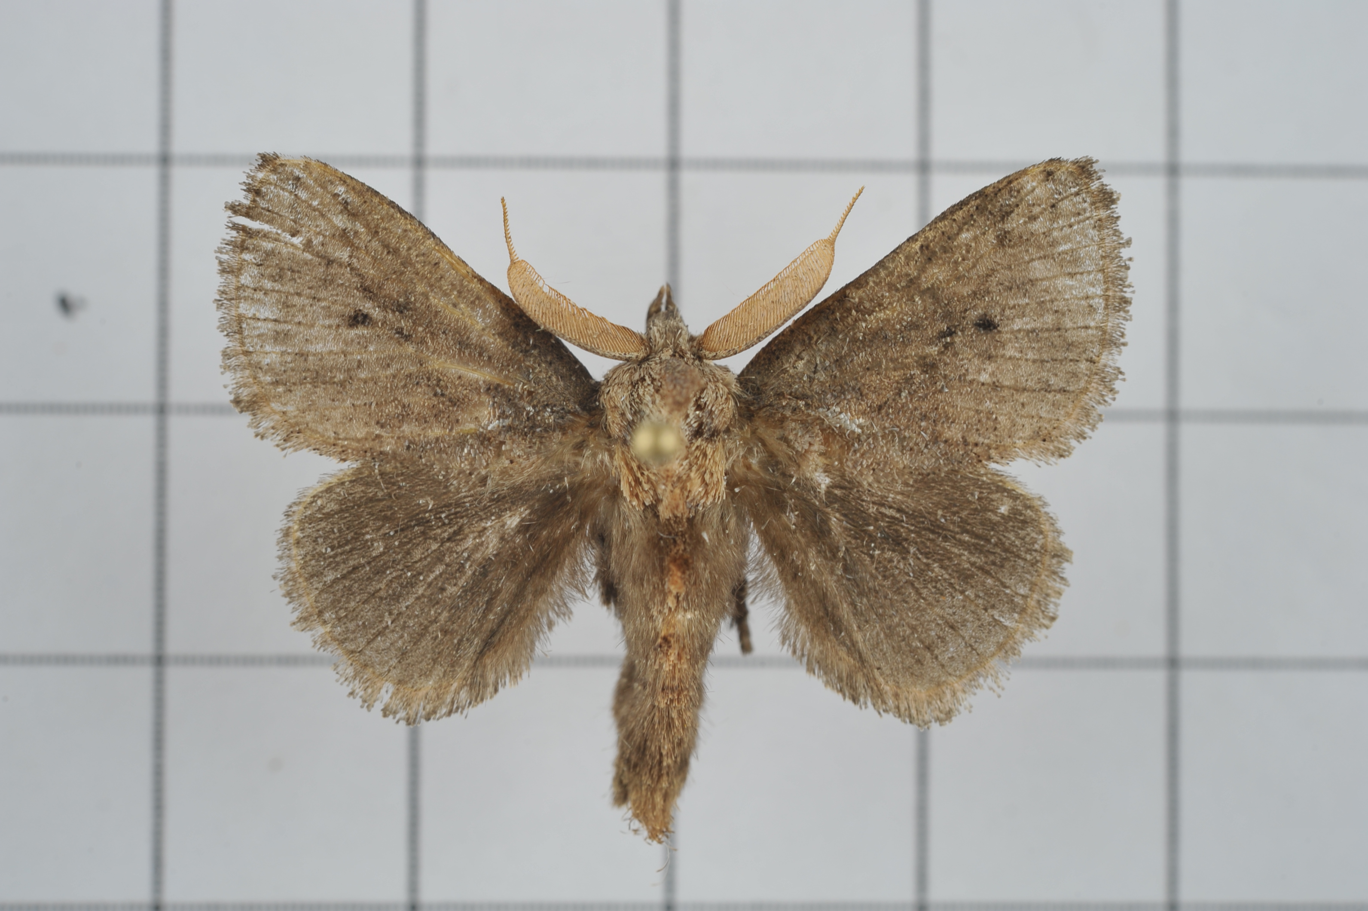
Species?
Susica sinensis
